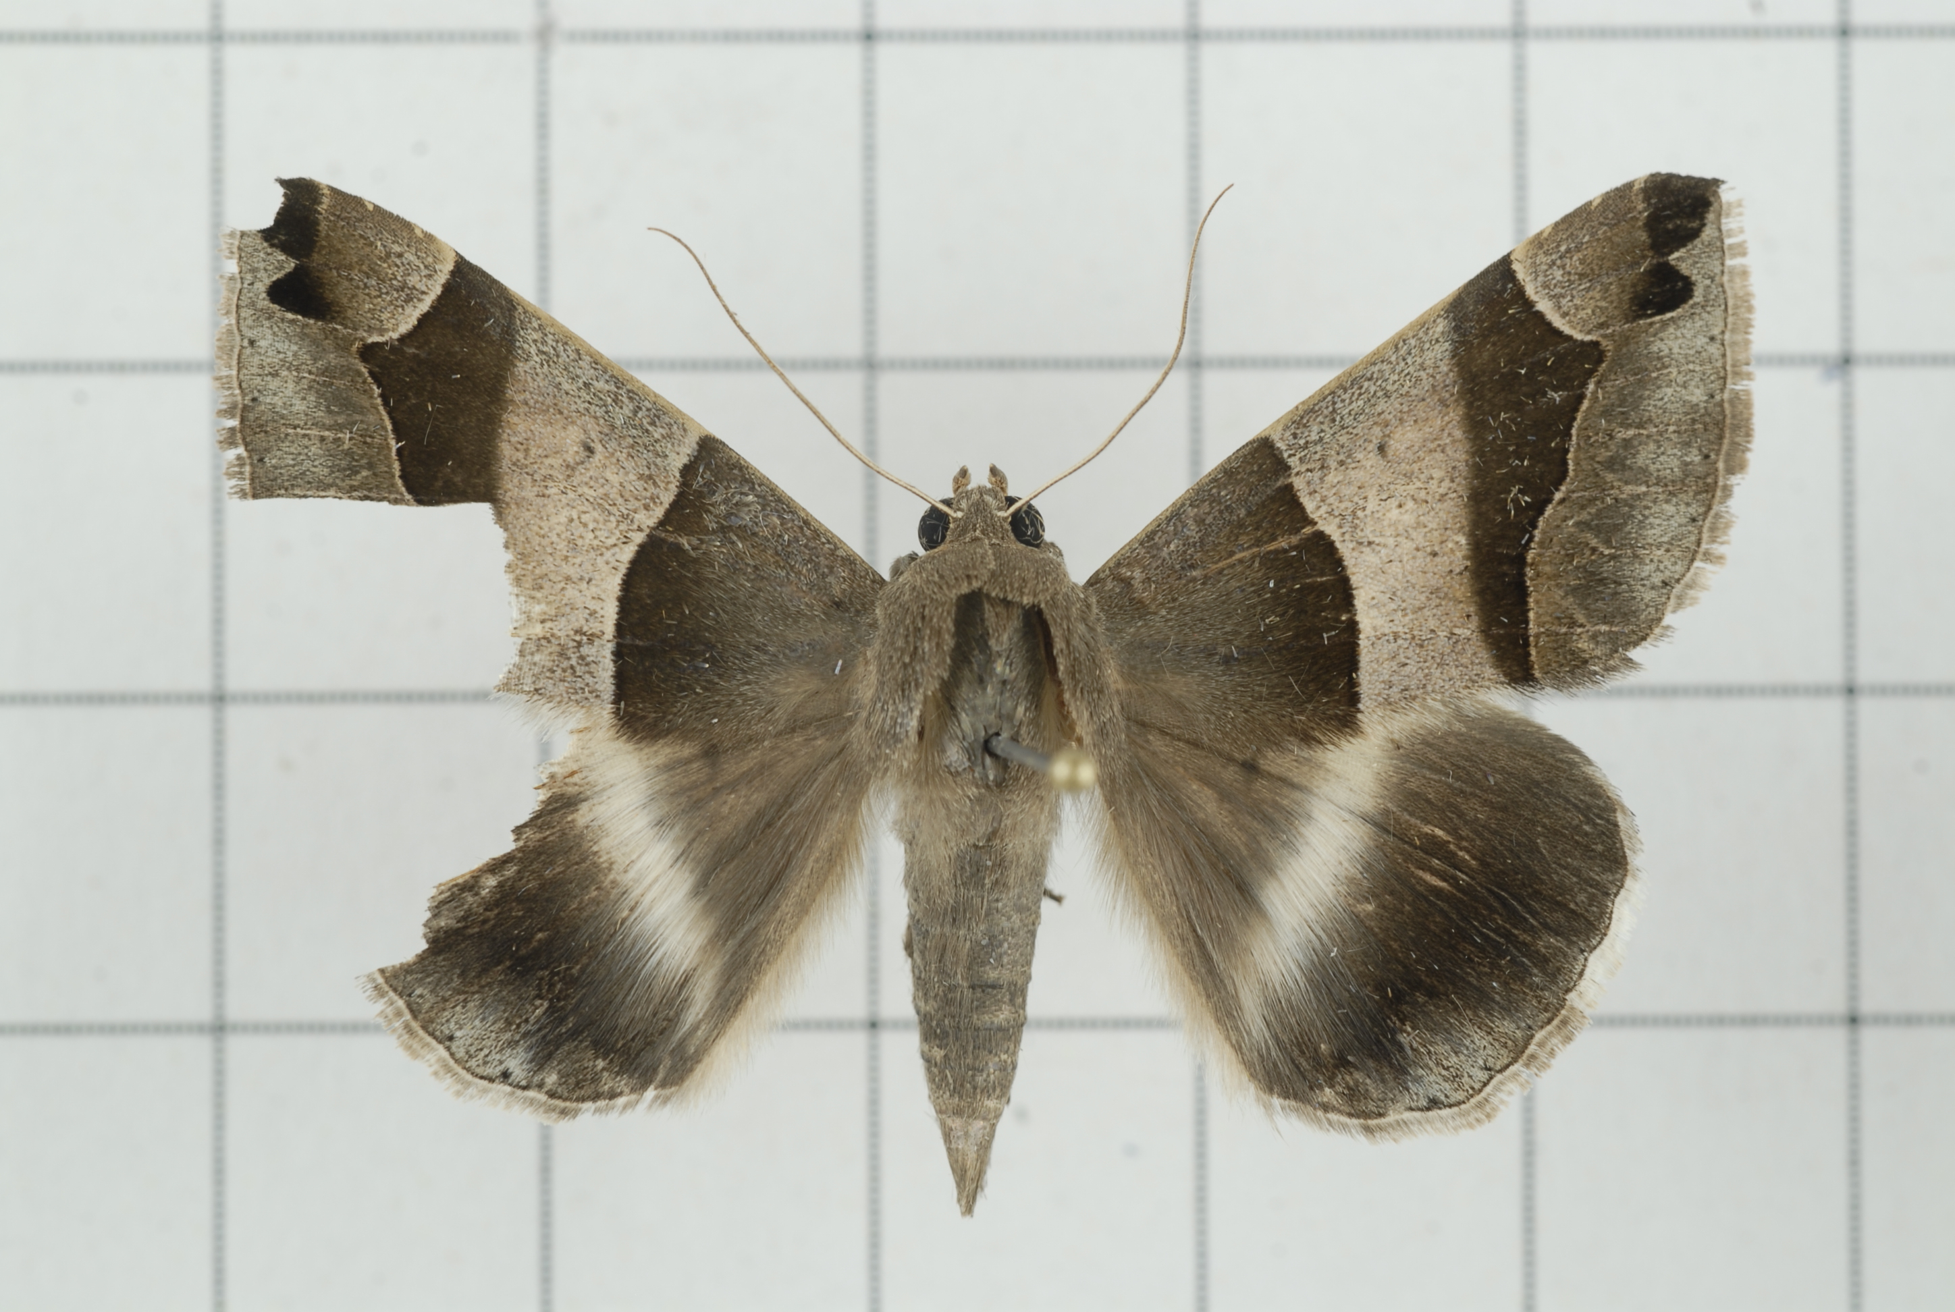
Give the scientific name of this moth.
Parallelia stuposa
